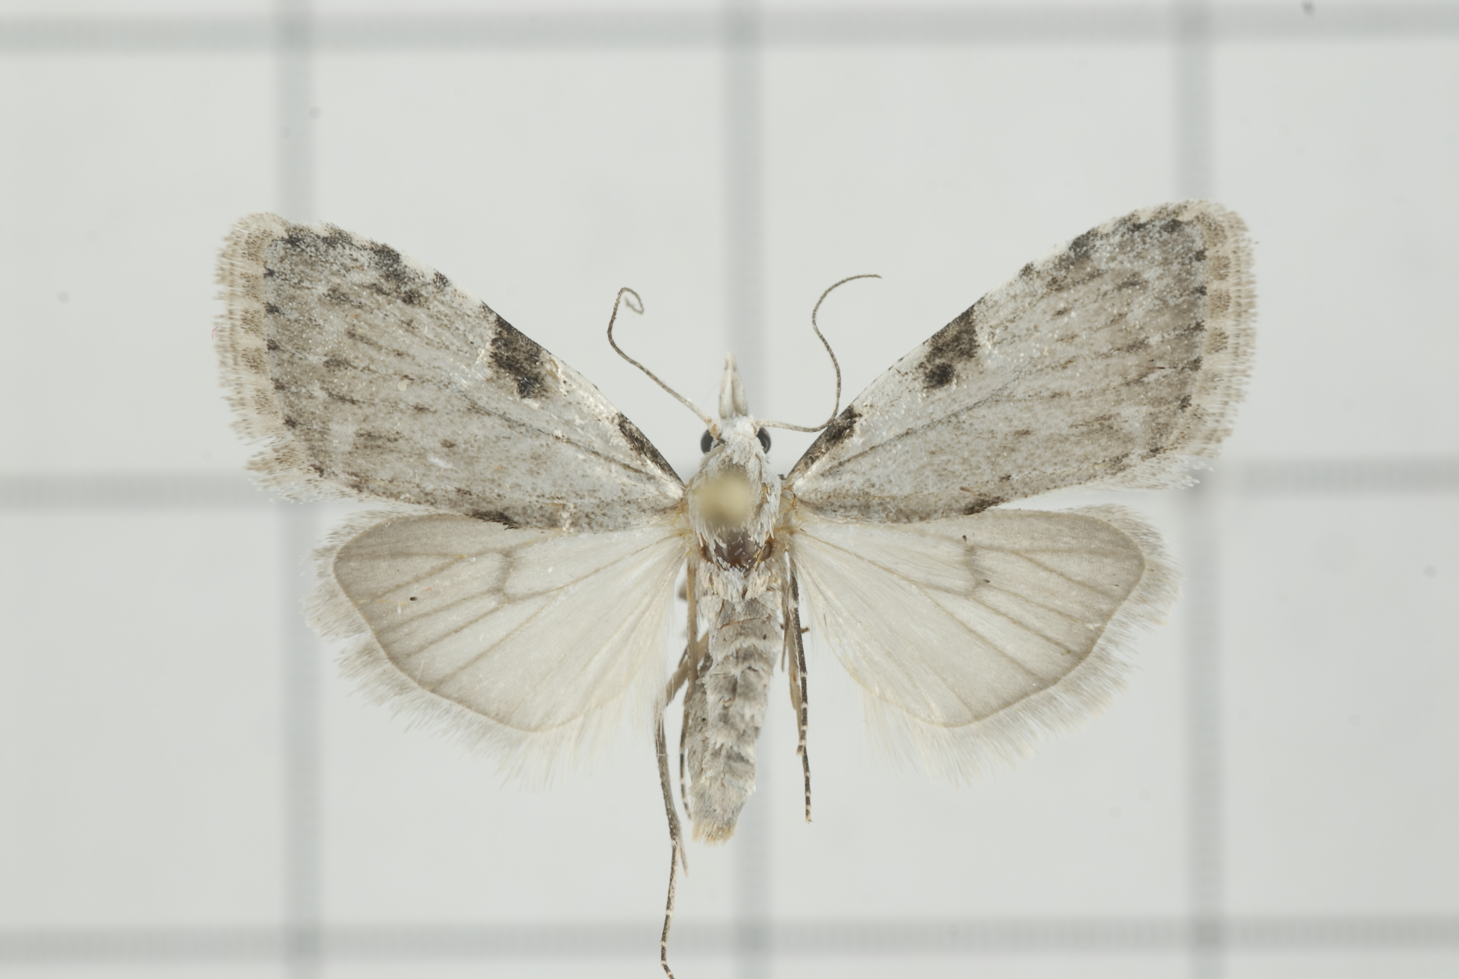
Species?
Nola tristicta
